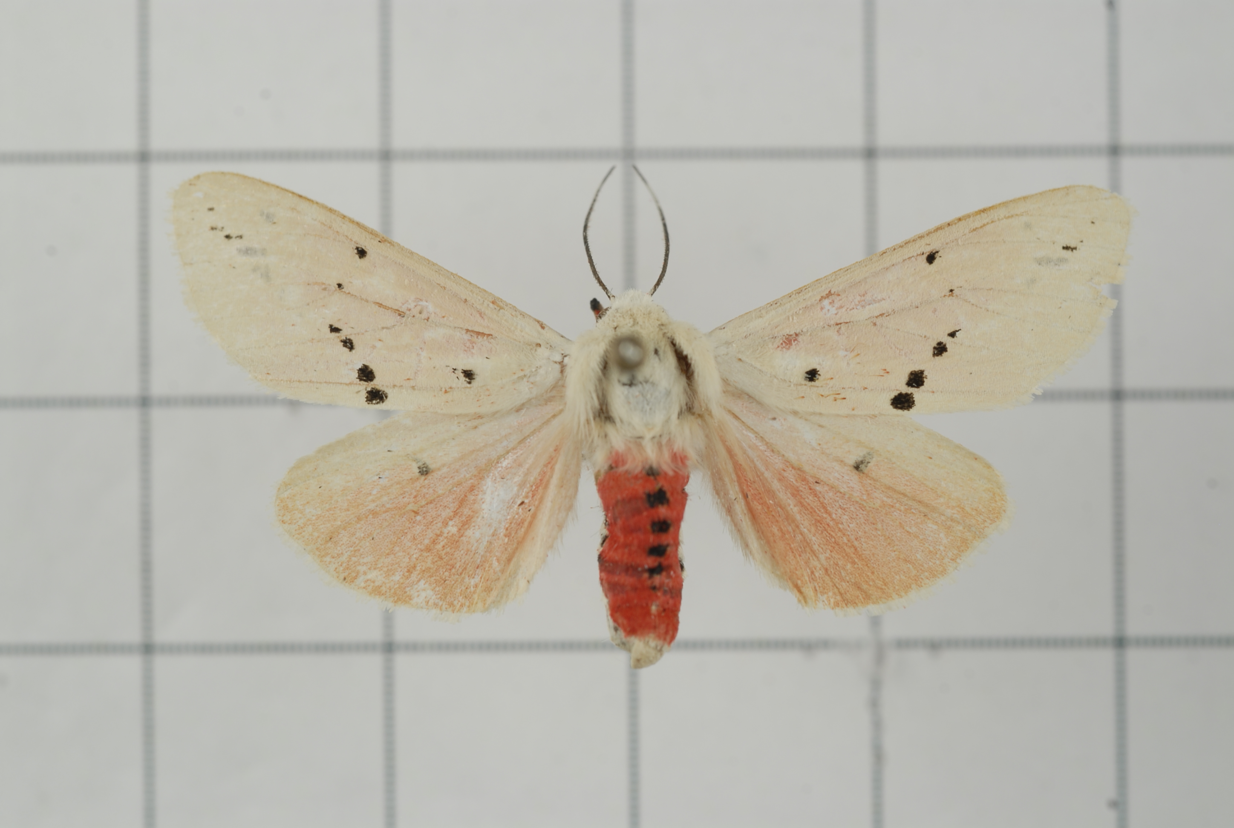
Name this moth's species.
Spilarctia subcarnea
